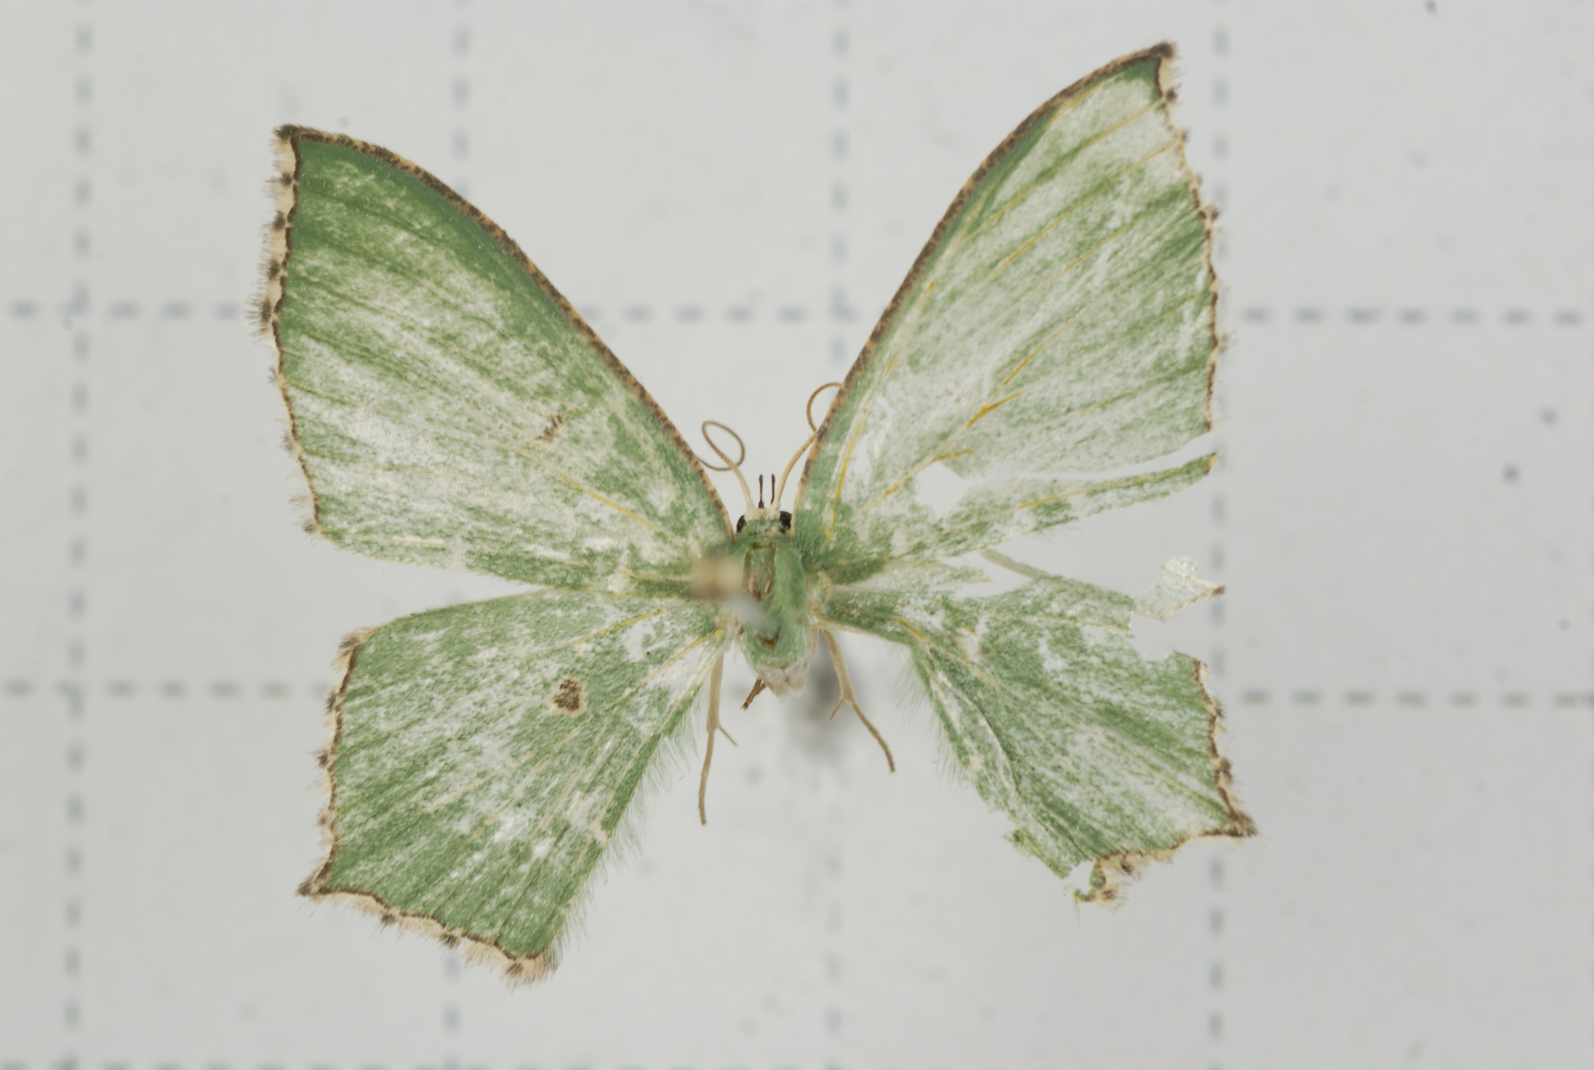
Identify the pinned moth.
Cyclothea disjuncta
